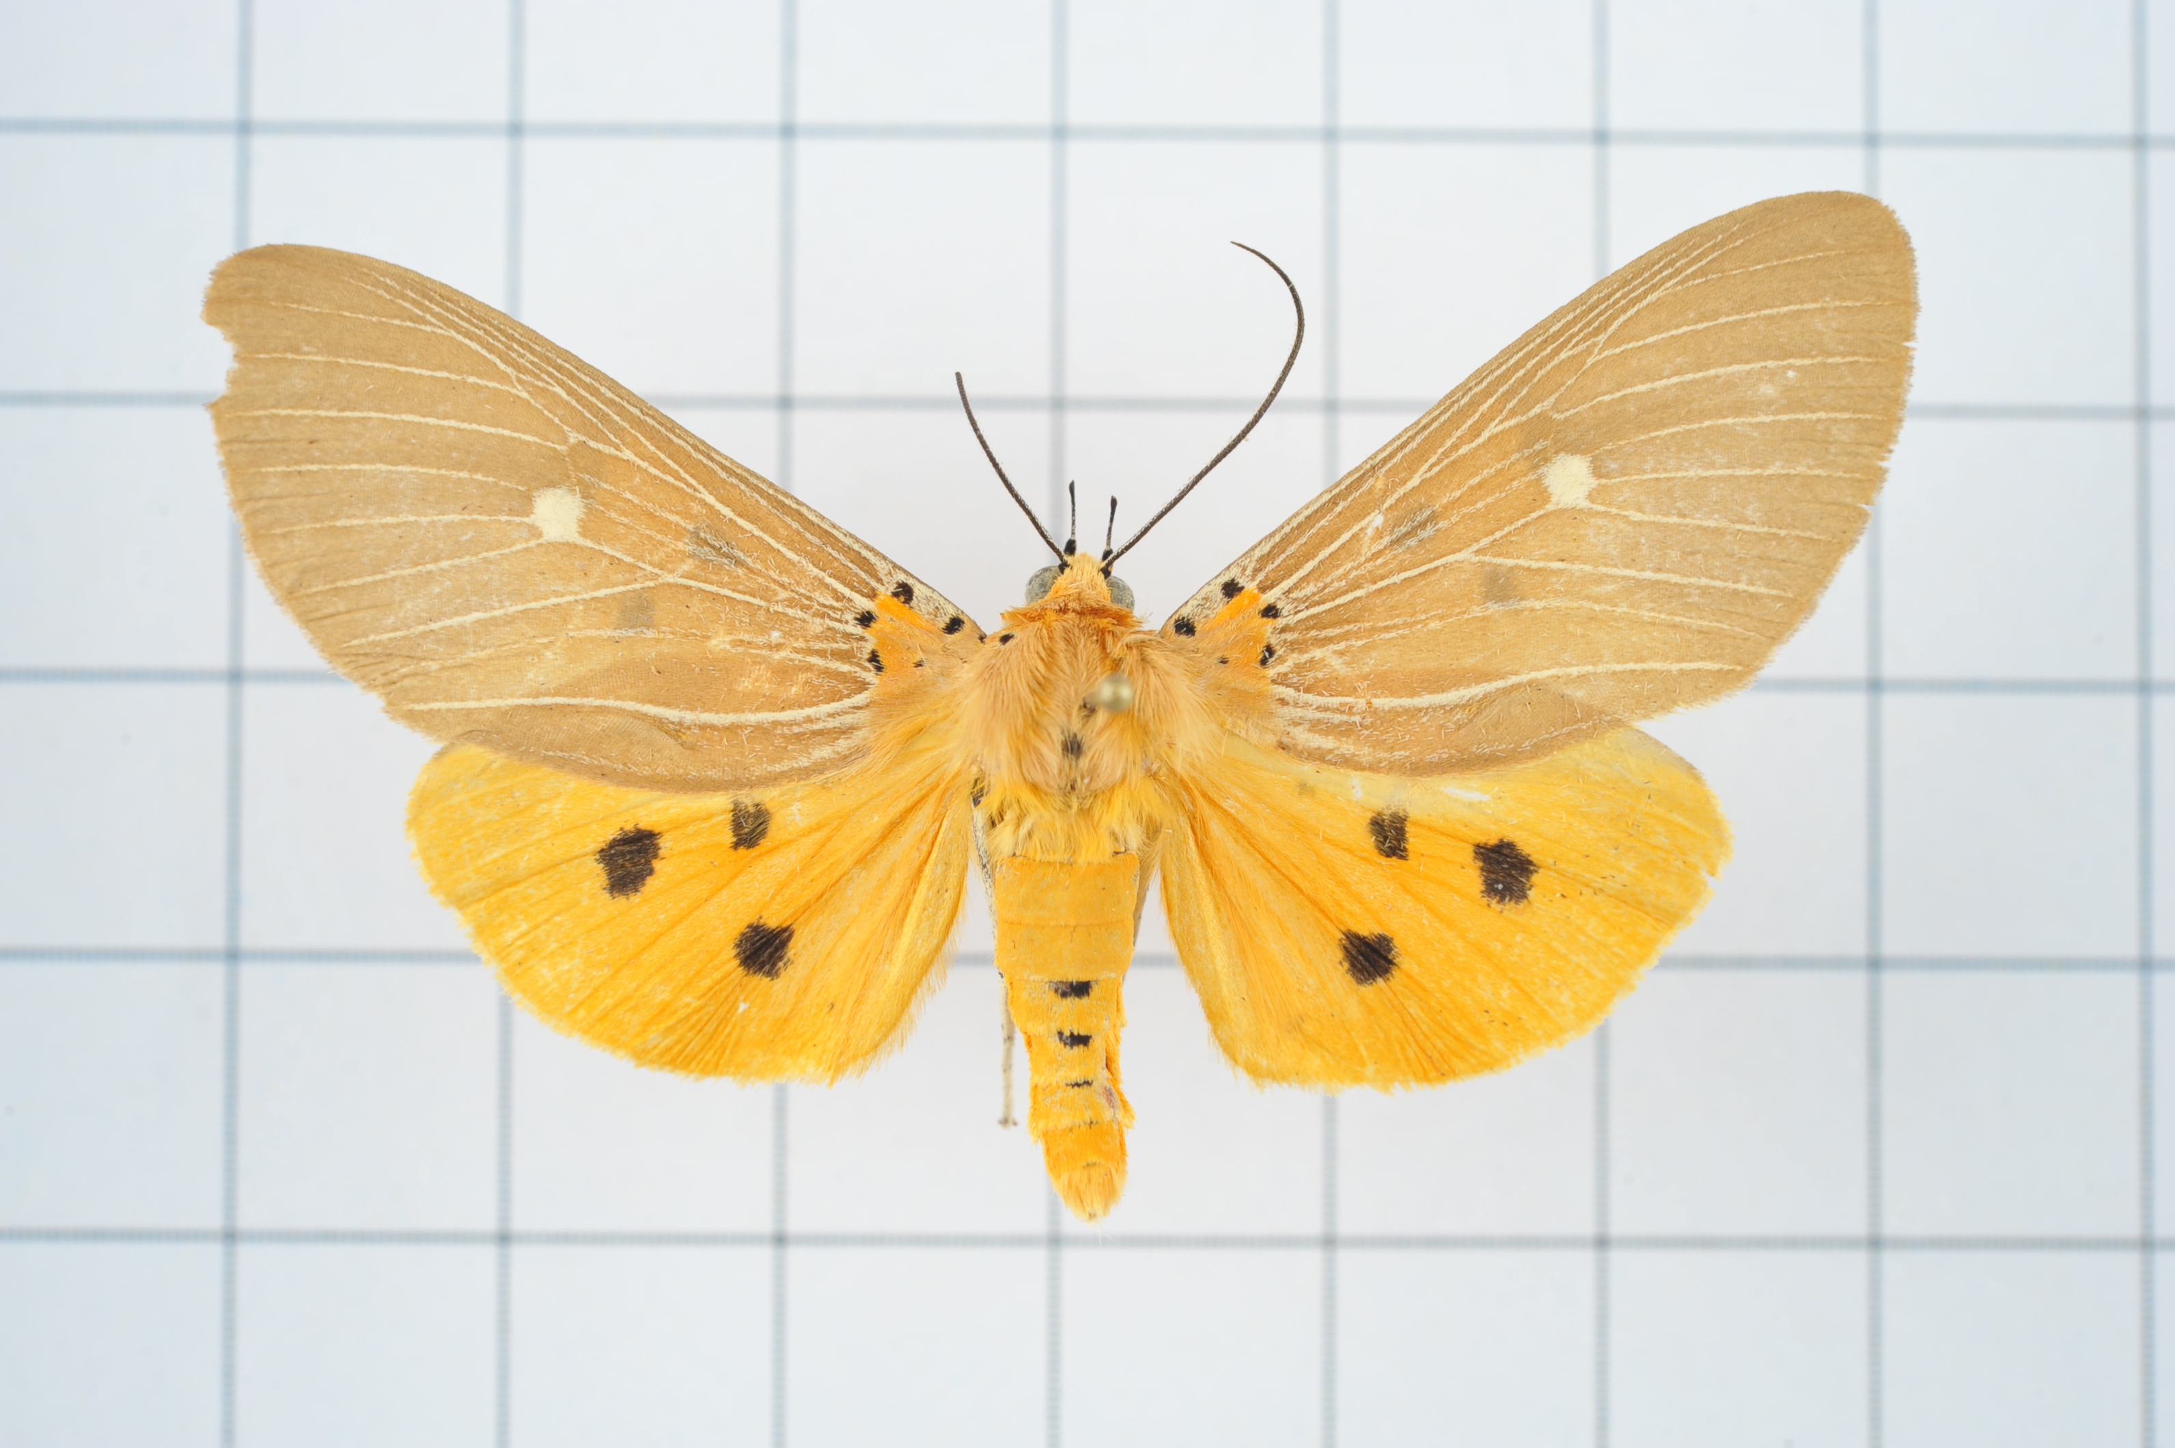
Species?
Asota caricae
